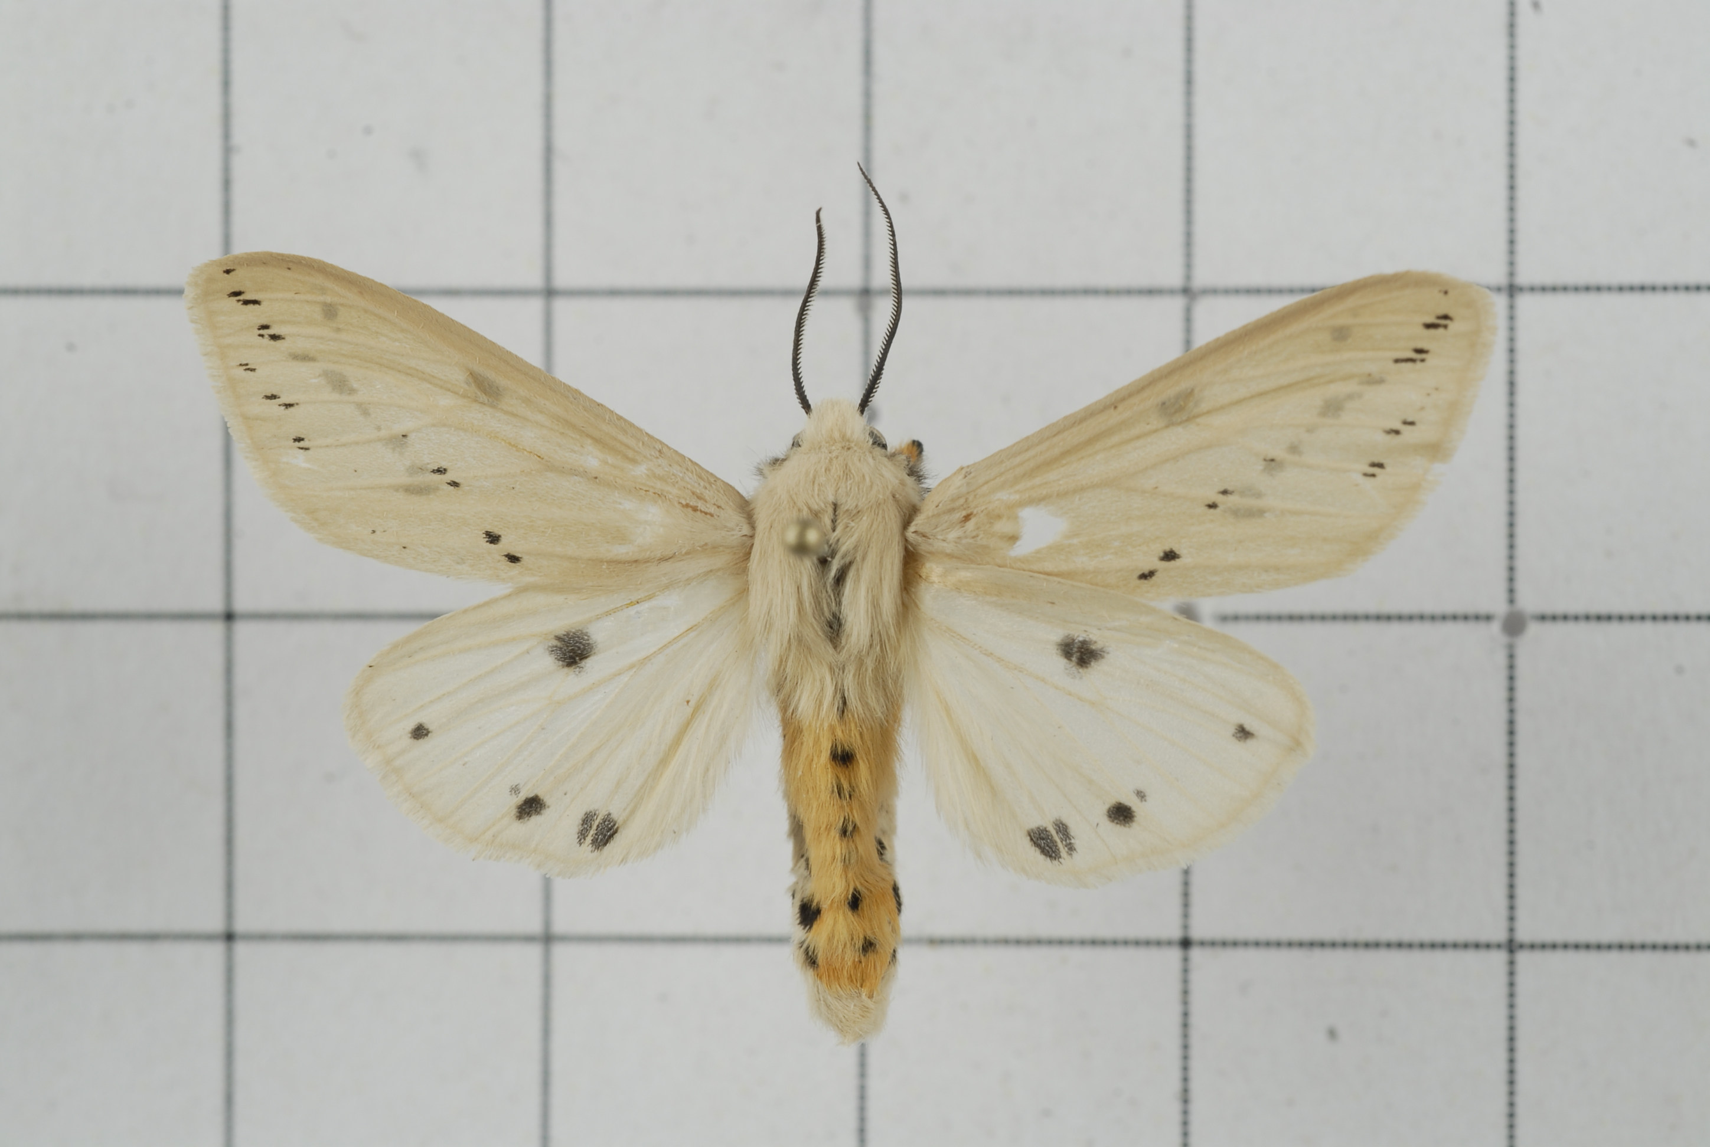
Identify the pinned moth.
Spilarctia subtestacea
